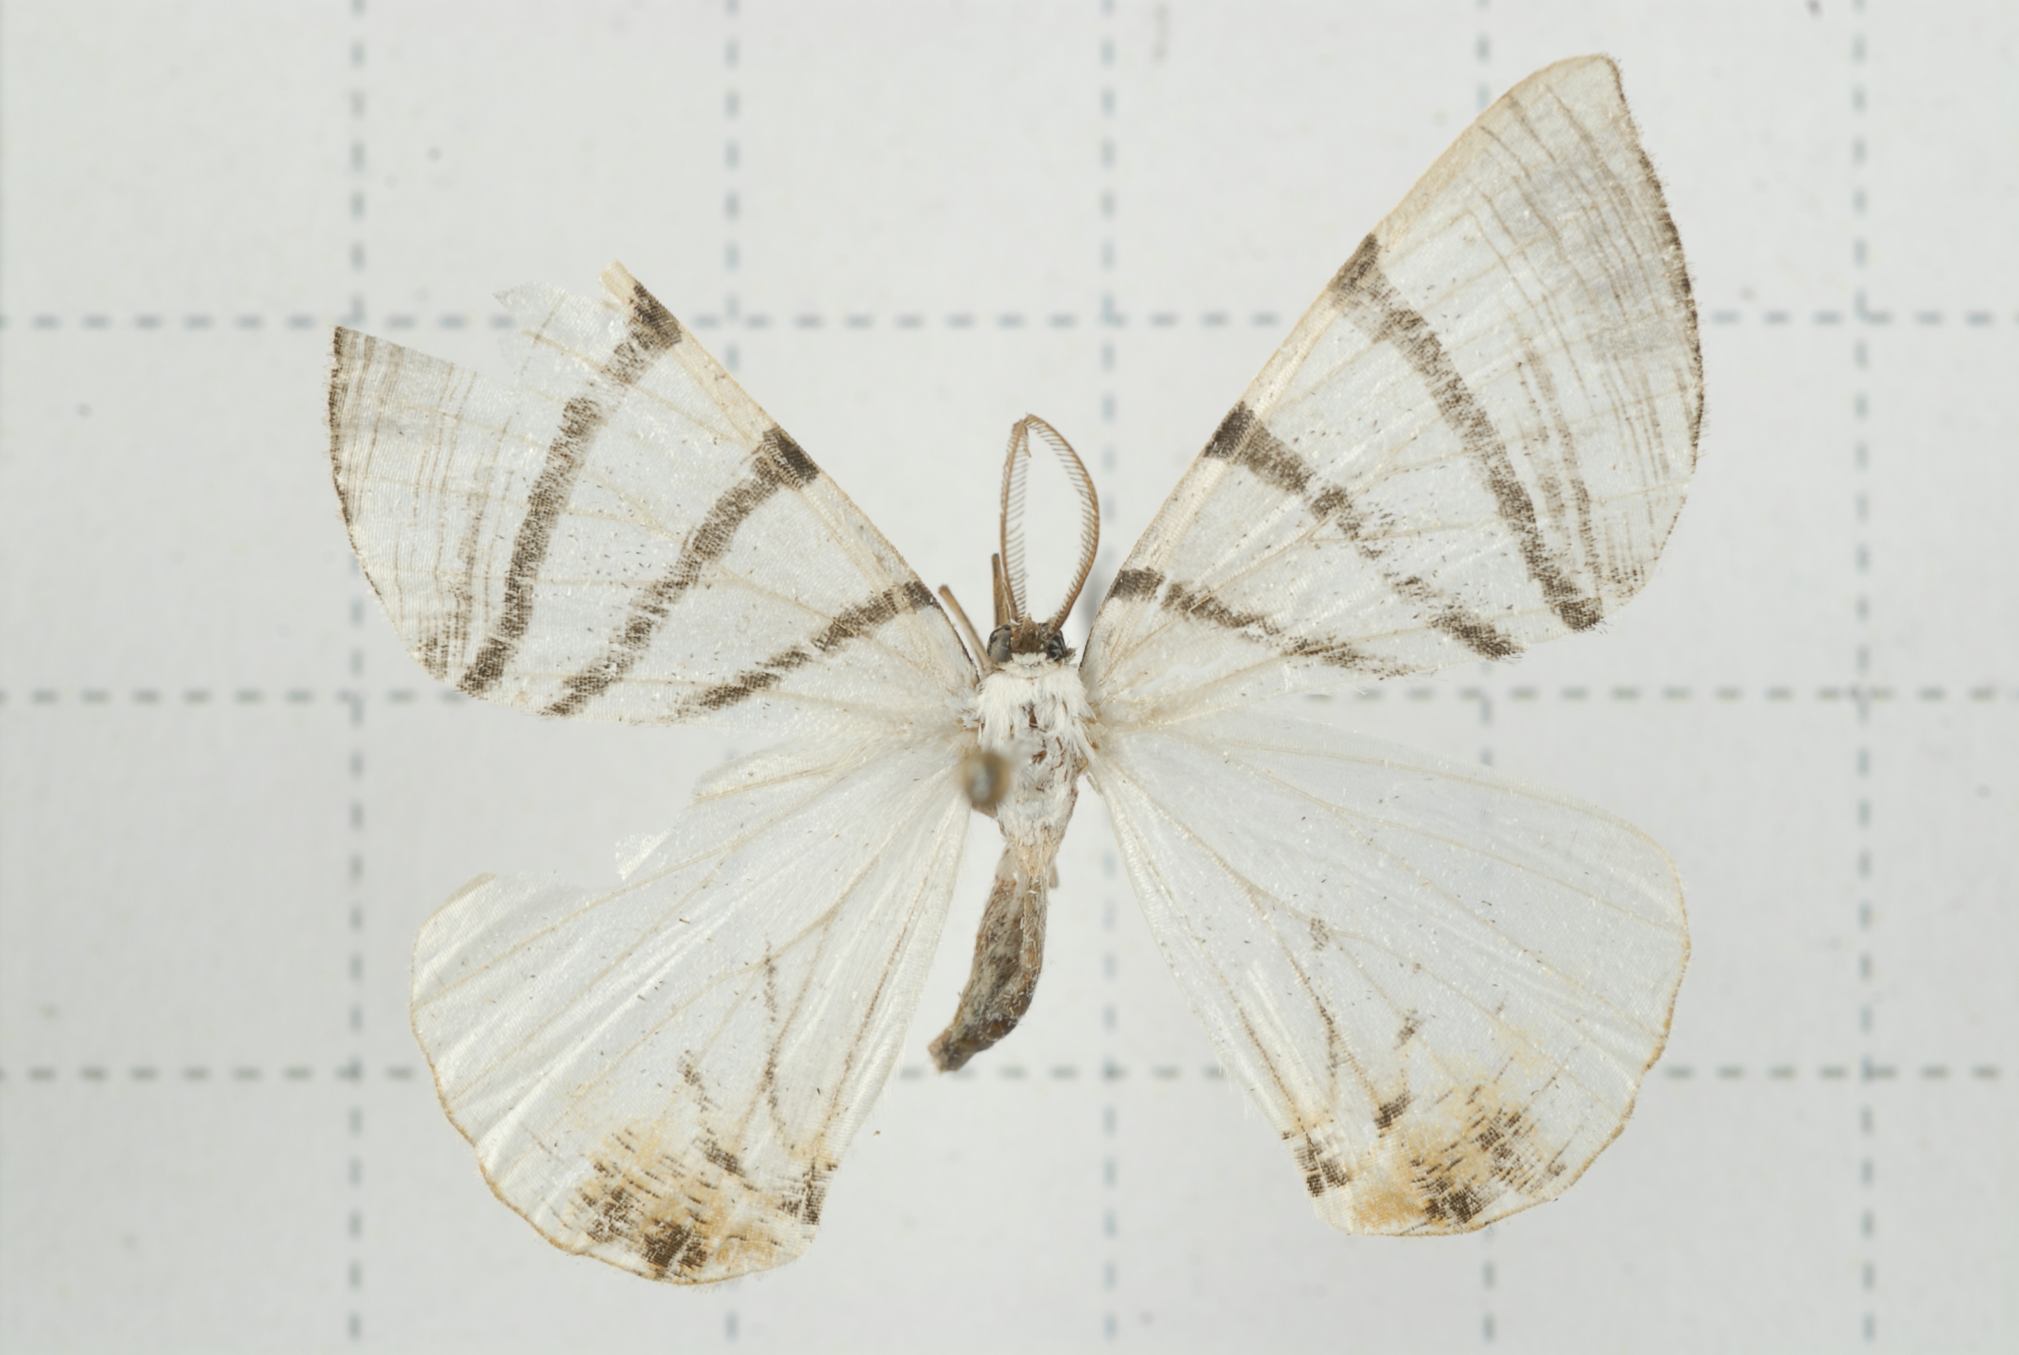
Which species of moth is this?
Myrteta angelica angelica
